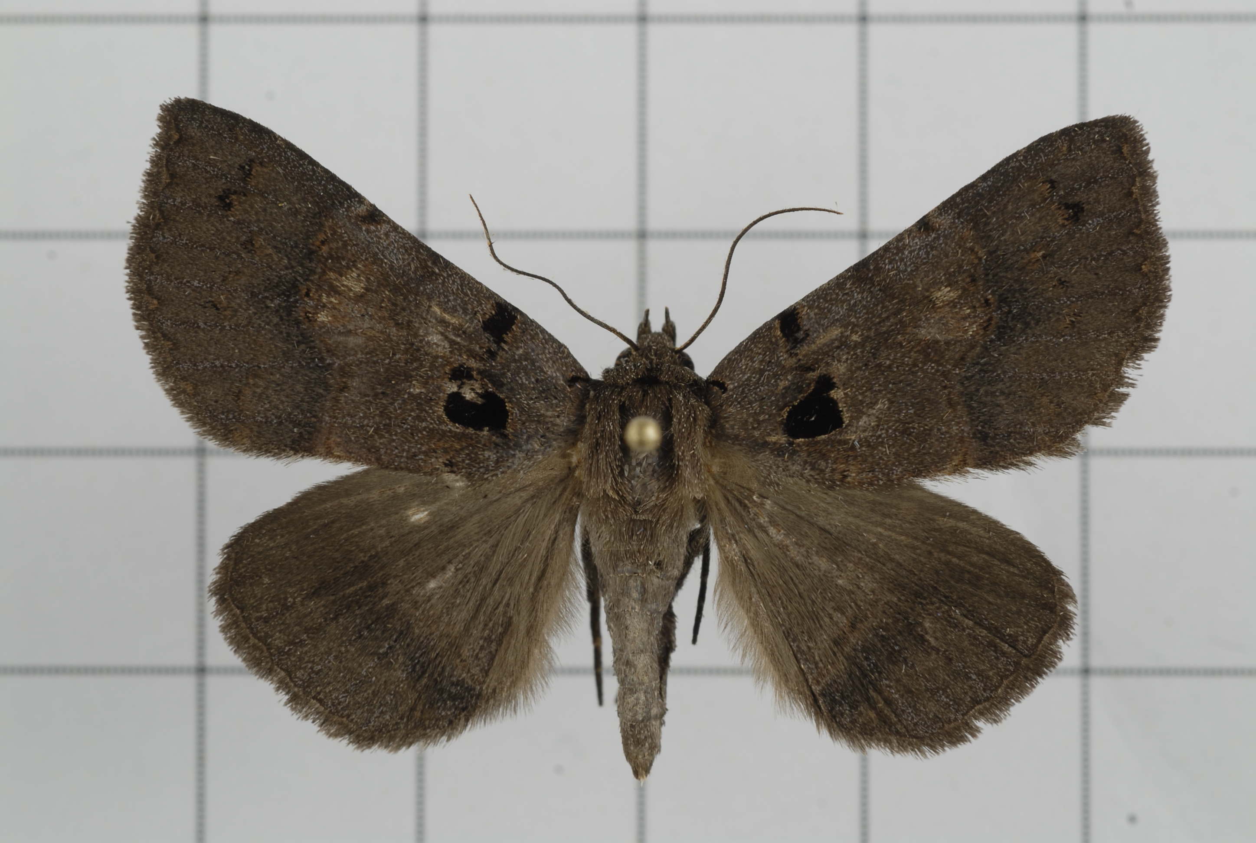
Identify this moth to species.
Avatha bipartita
